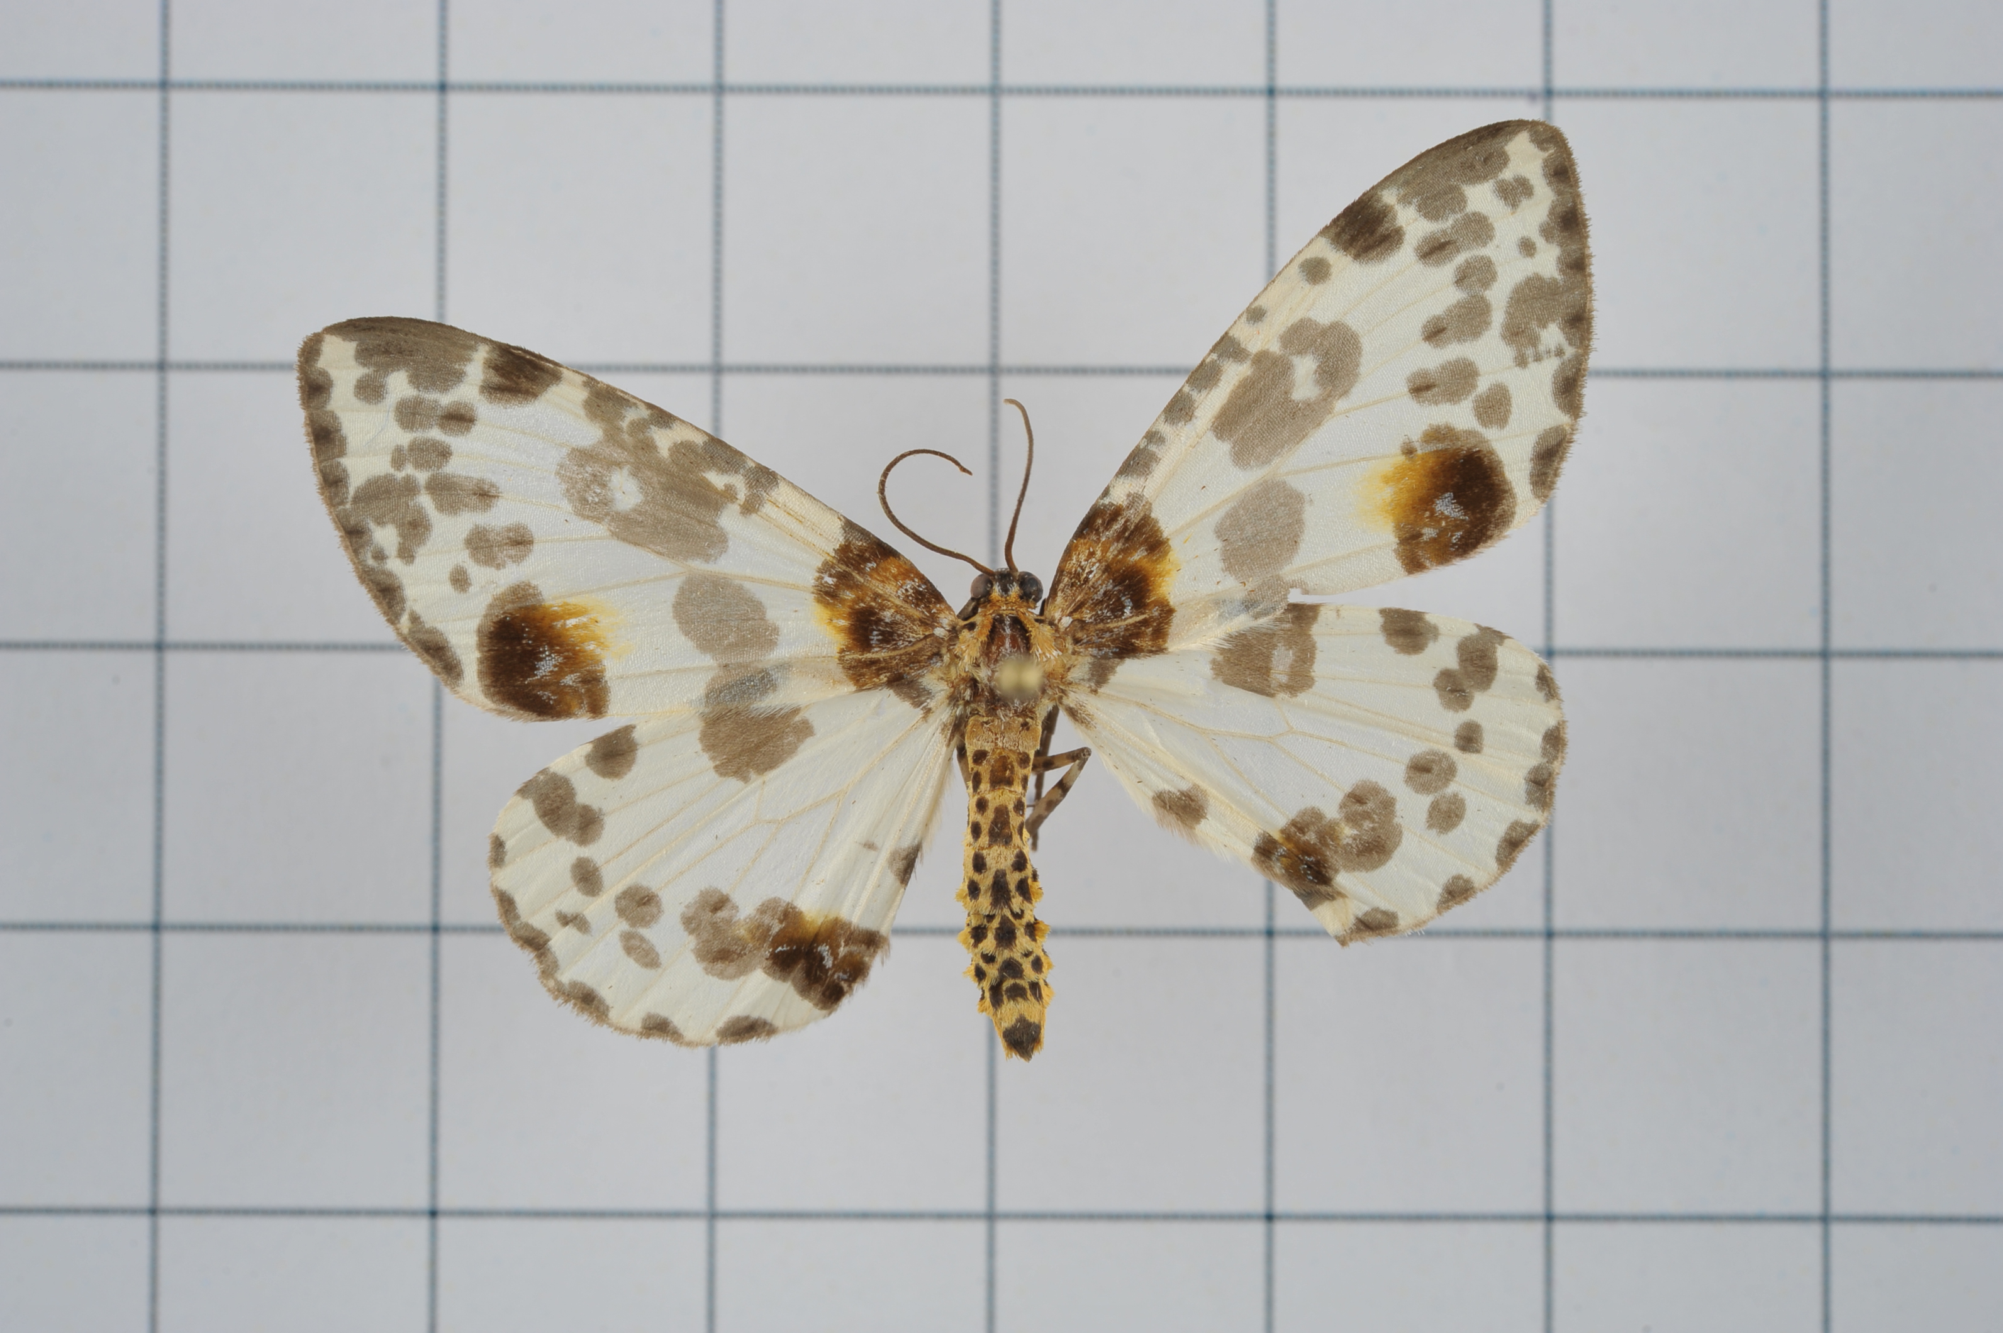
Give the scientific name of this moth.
Abraxas formosilluminata
